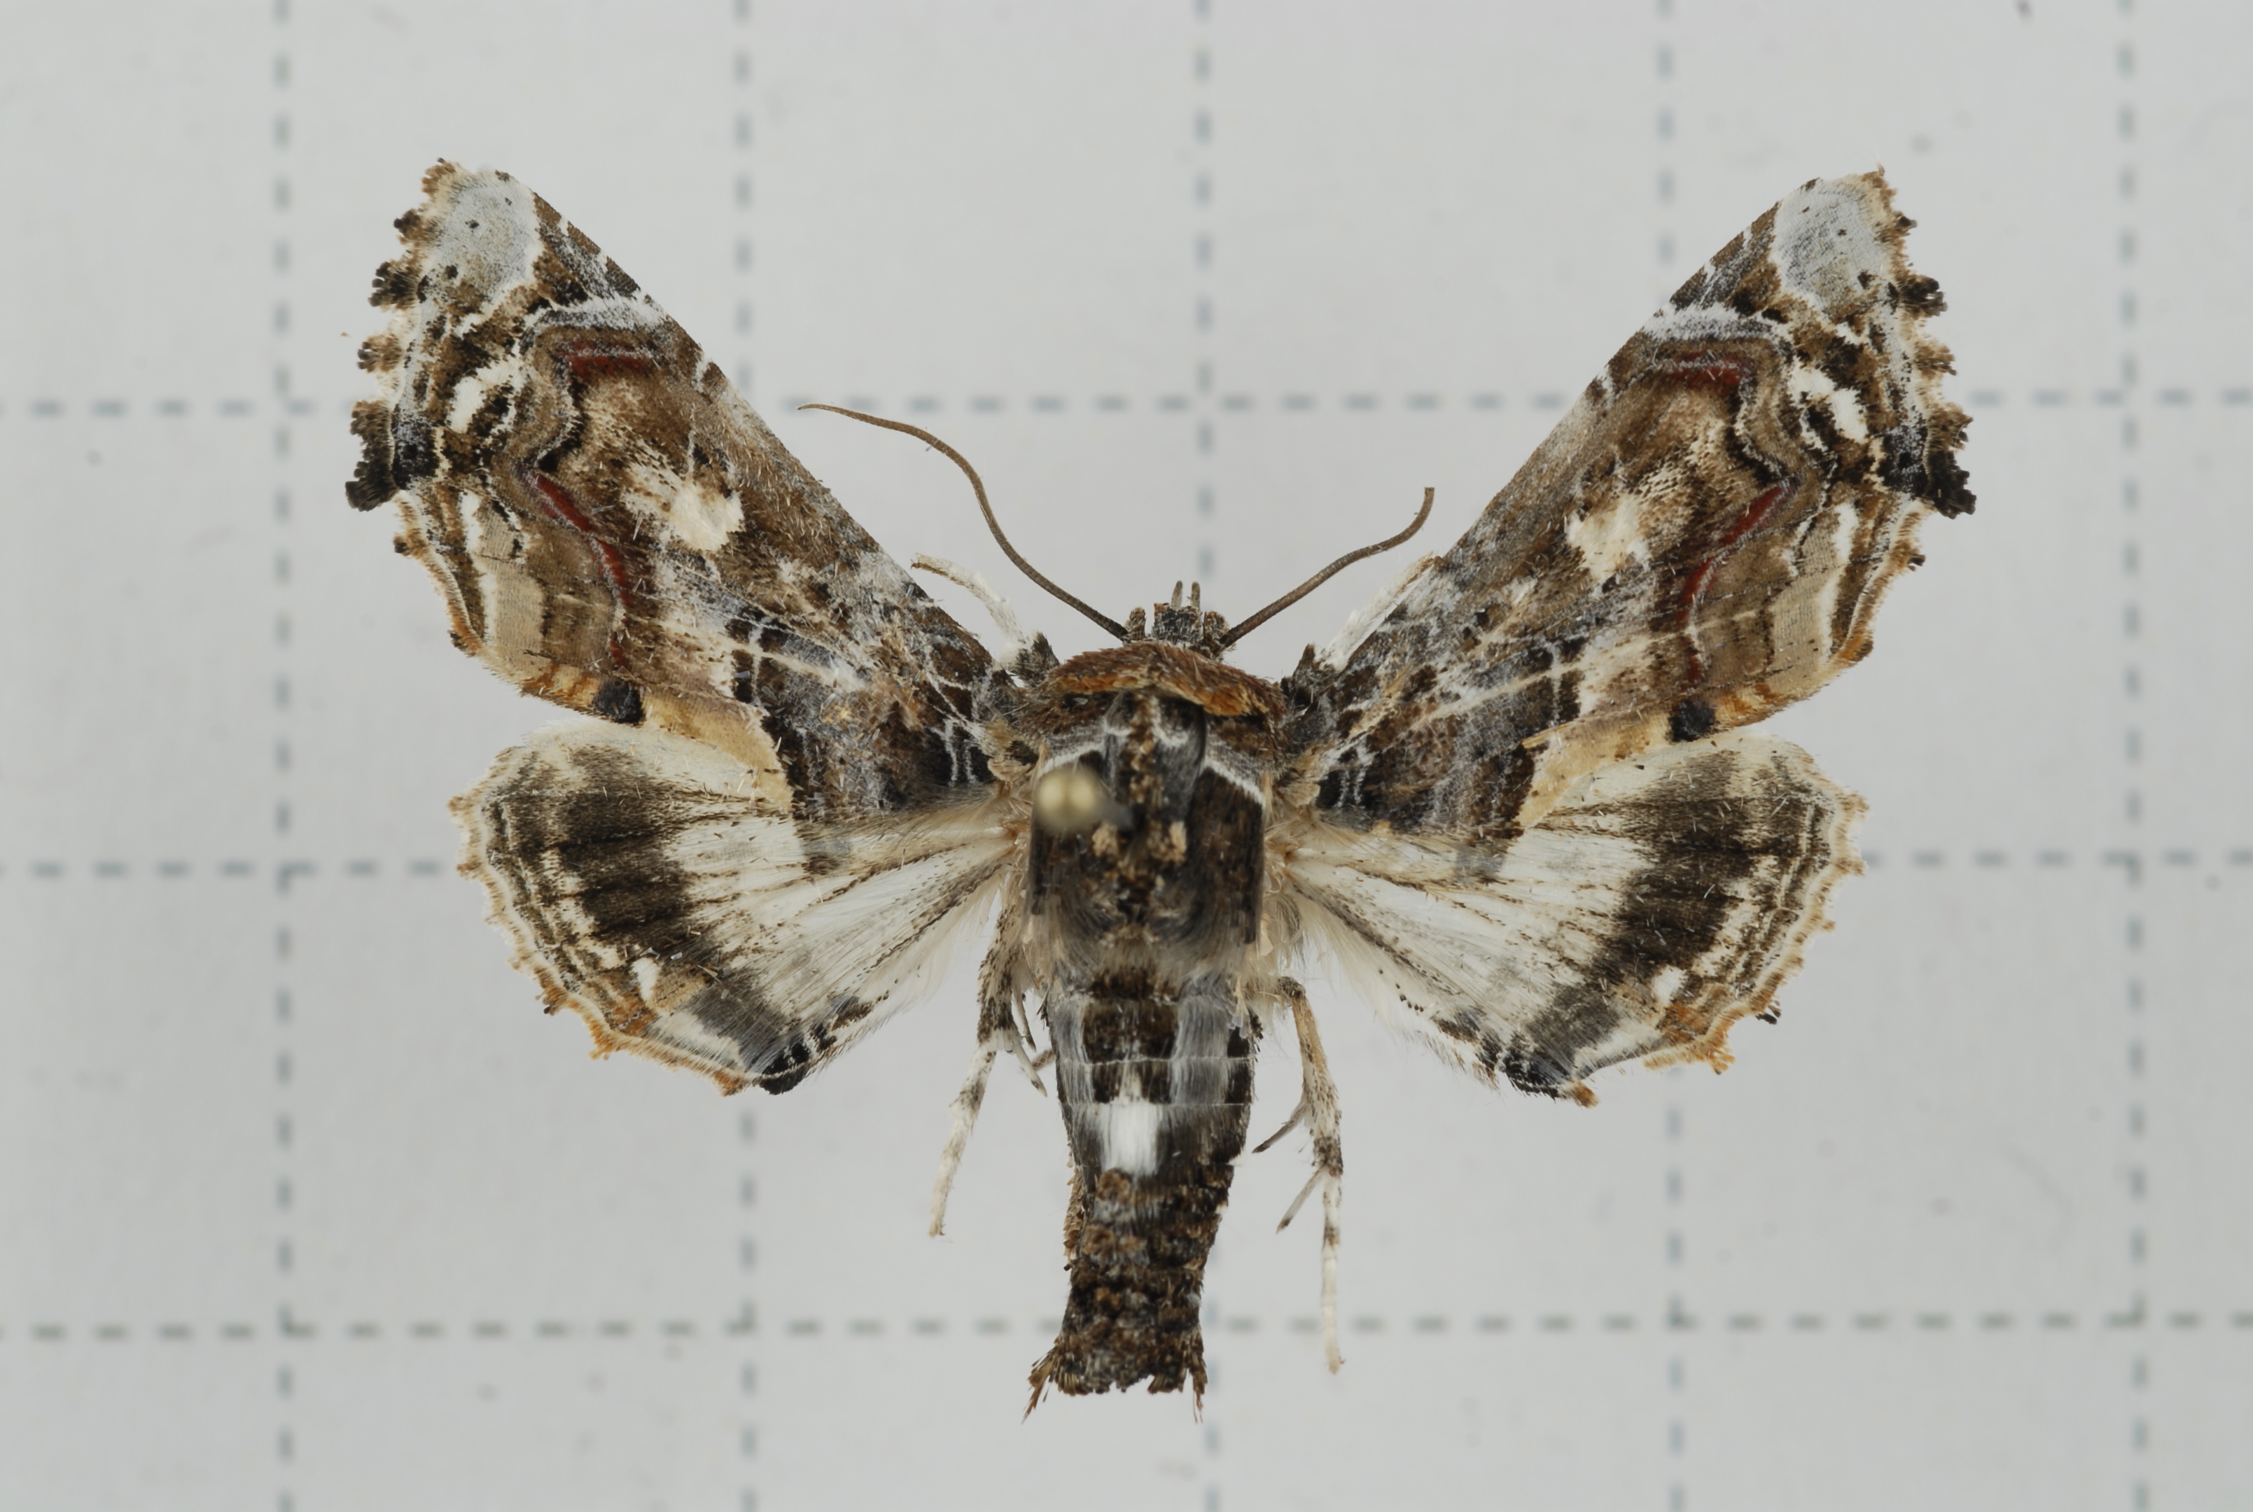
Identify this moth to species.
Eutelia adulatricoides
